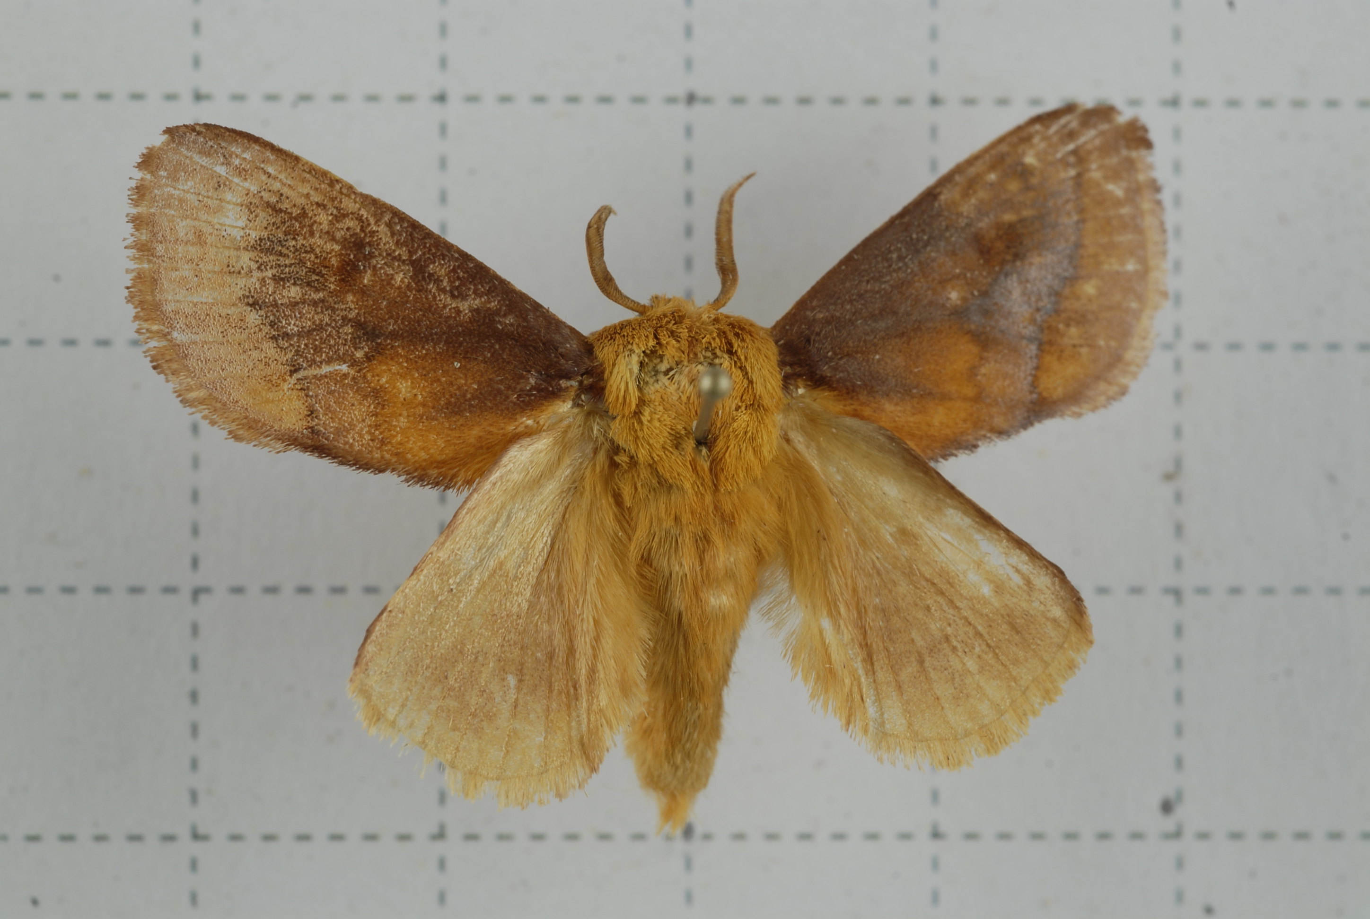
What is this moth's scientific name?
Narosoideus flavidorsalis
